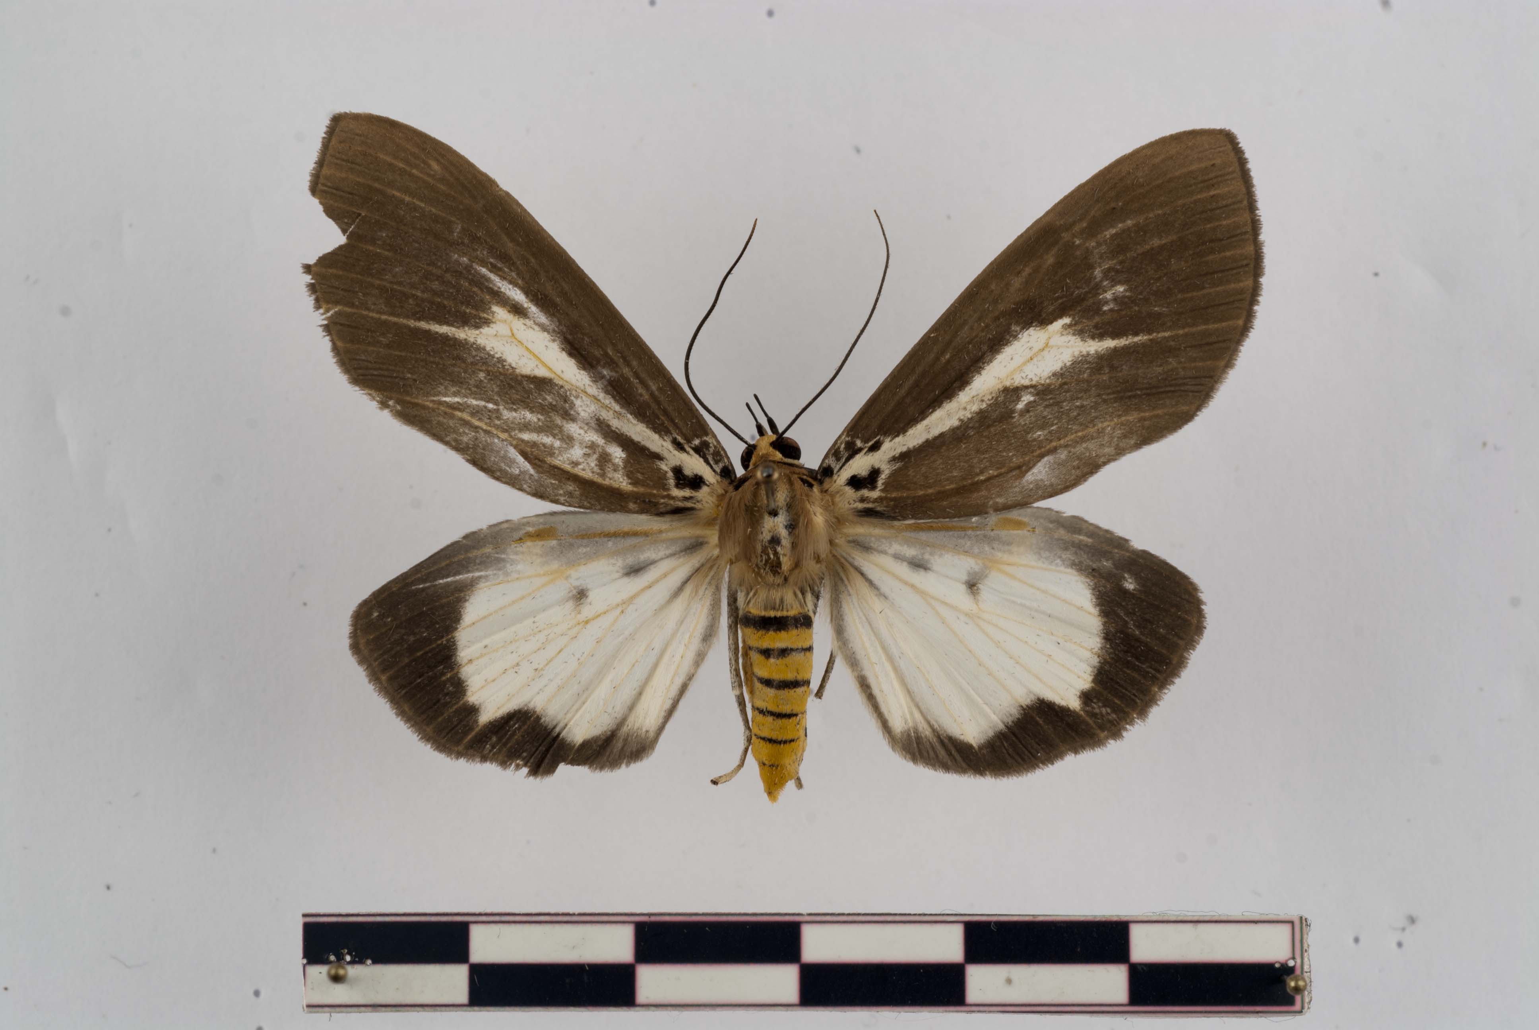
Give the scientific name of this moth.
Asota heliconia zebrina
